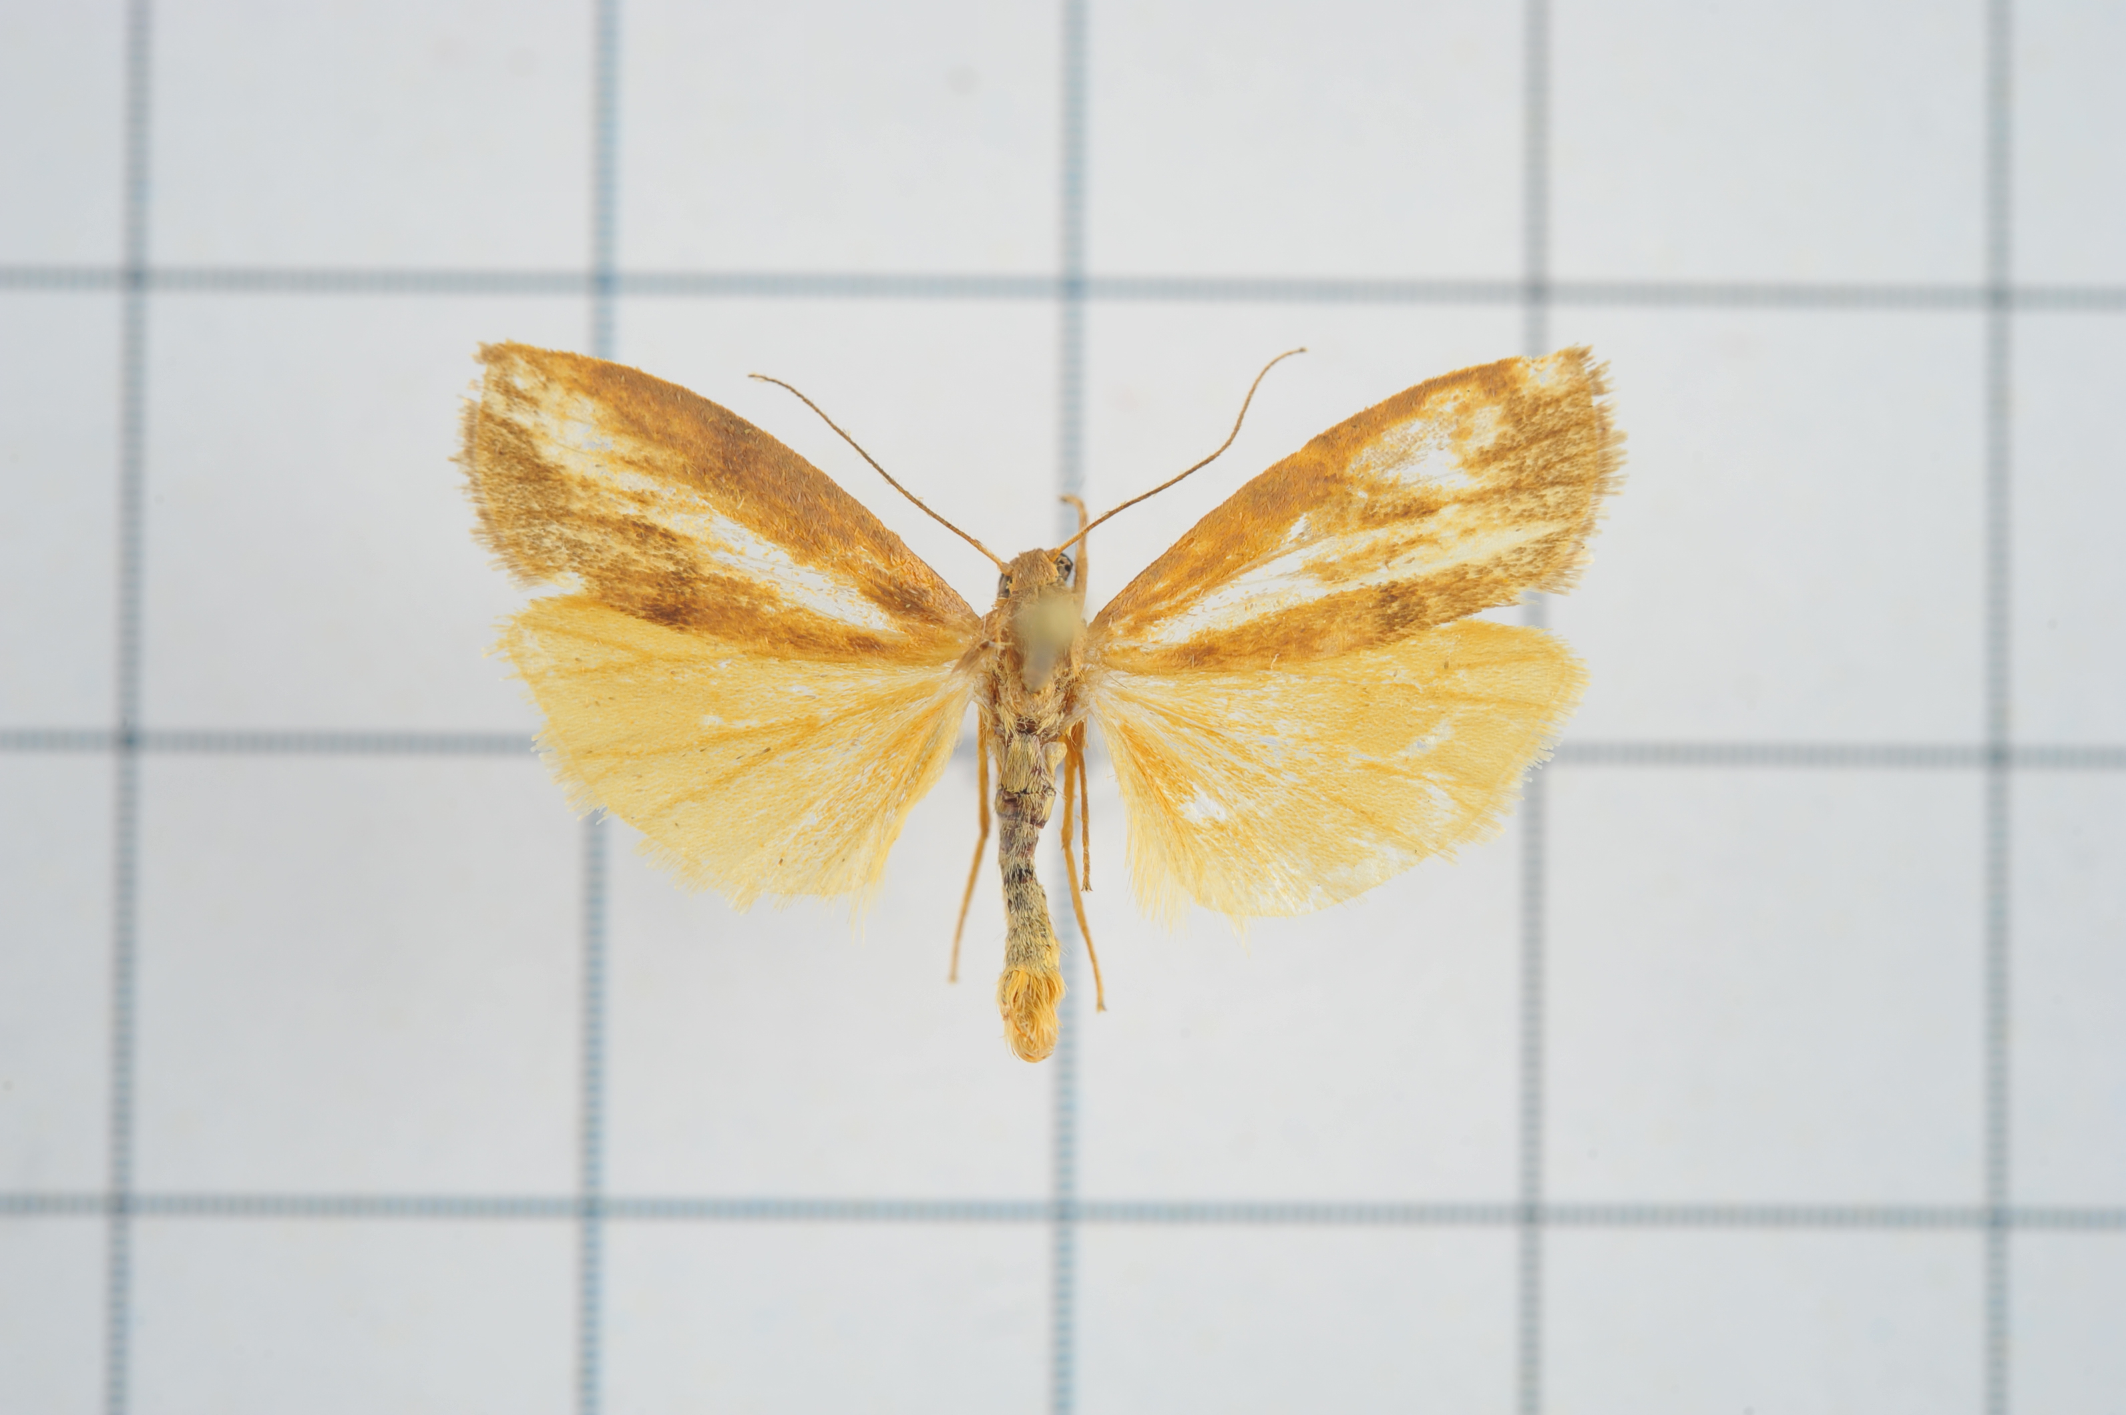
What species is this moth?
Teuloma tainebula
